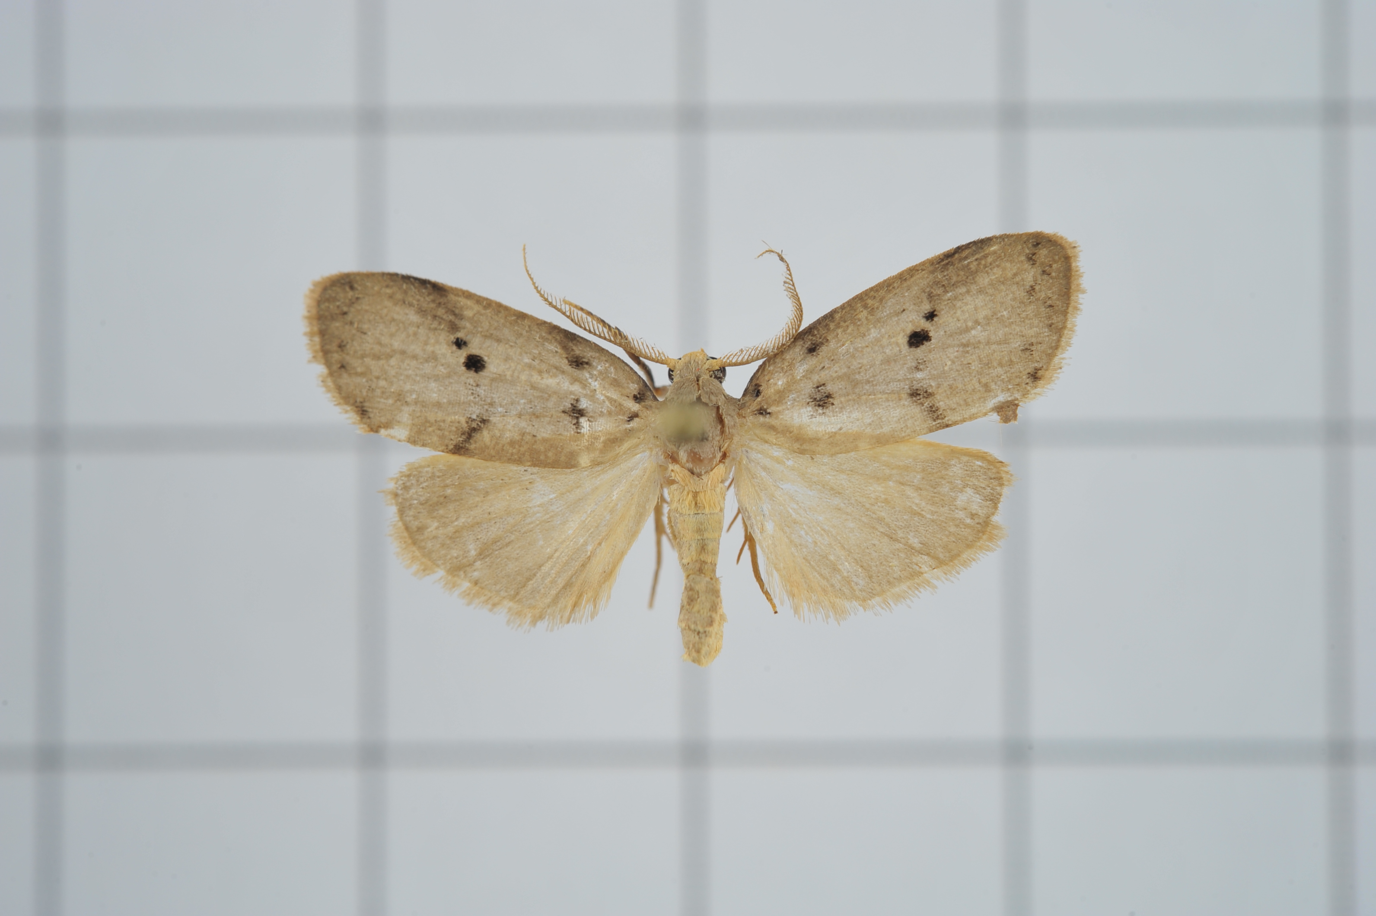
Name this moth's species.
Eugoa grisea
